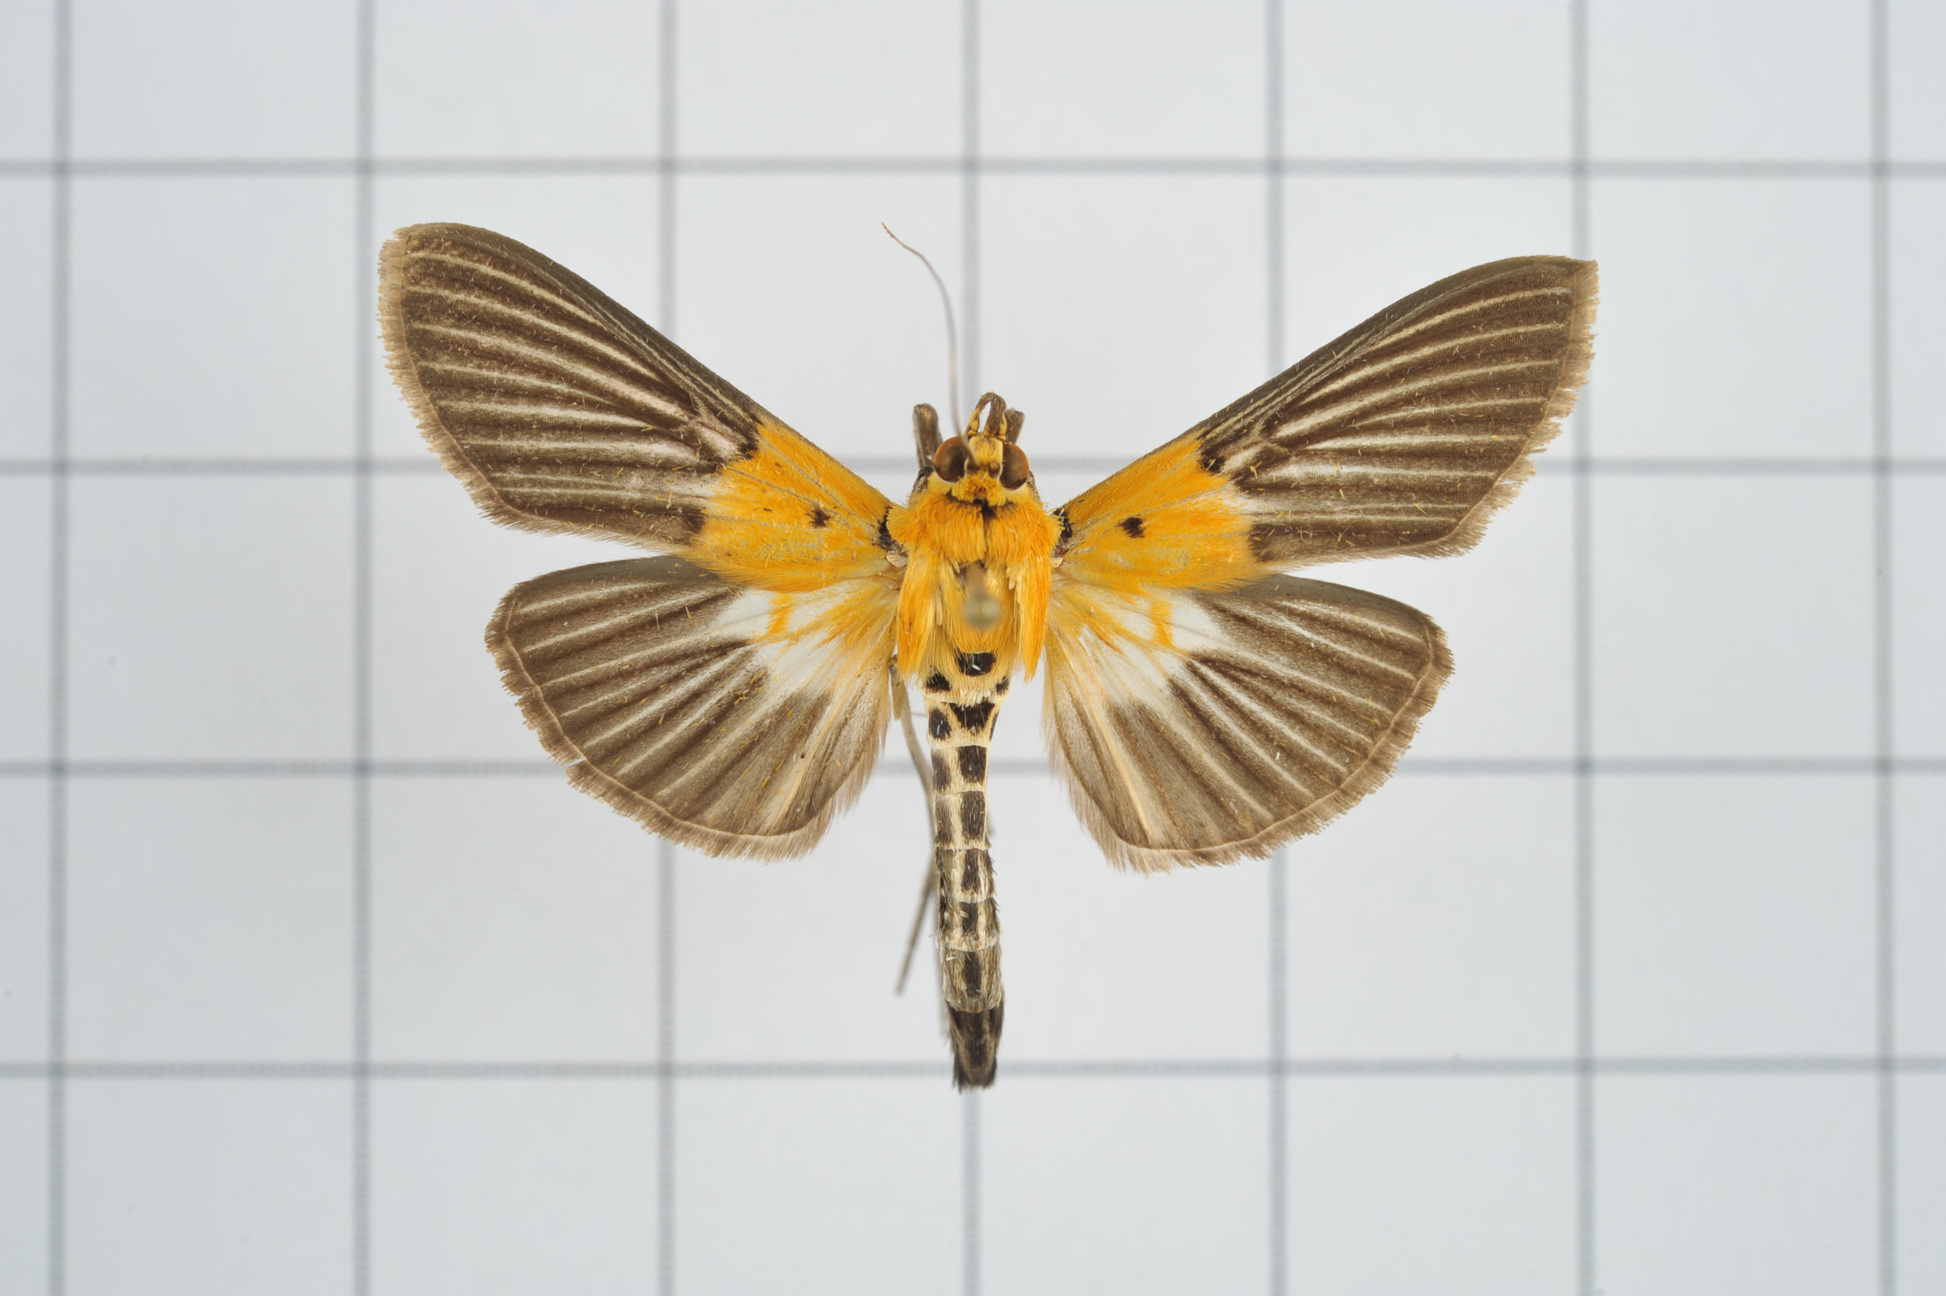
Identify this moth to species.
Nevrina procopia
